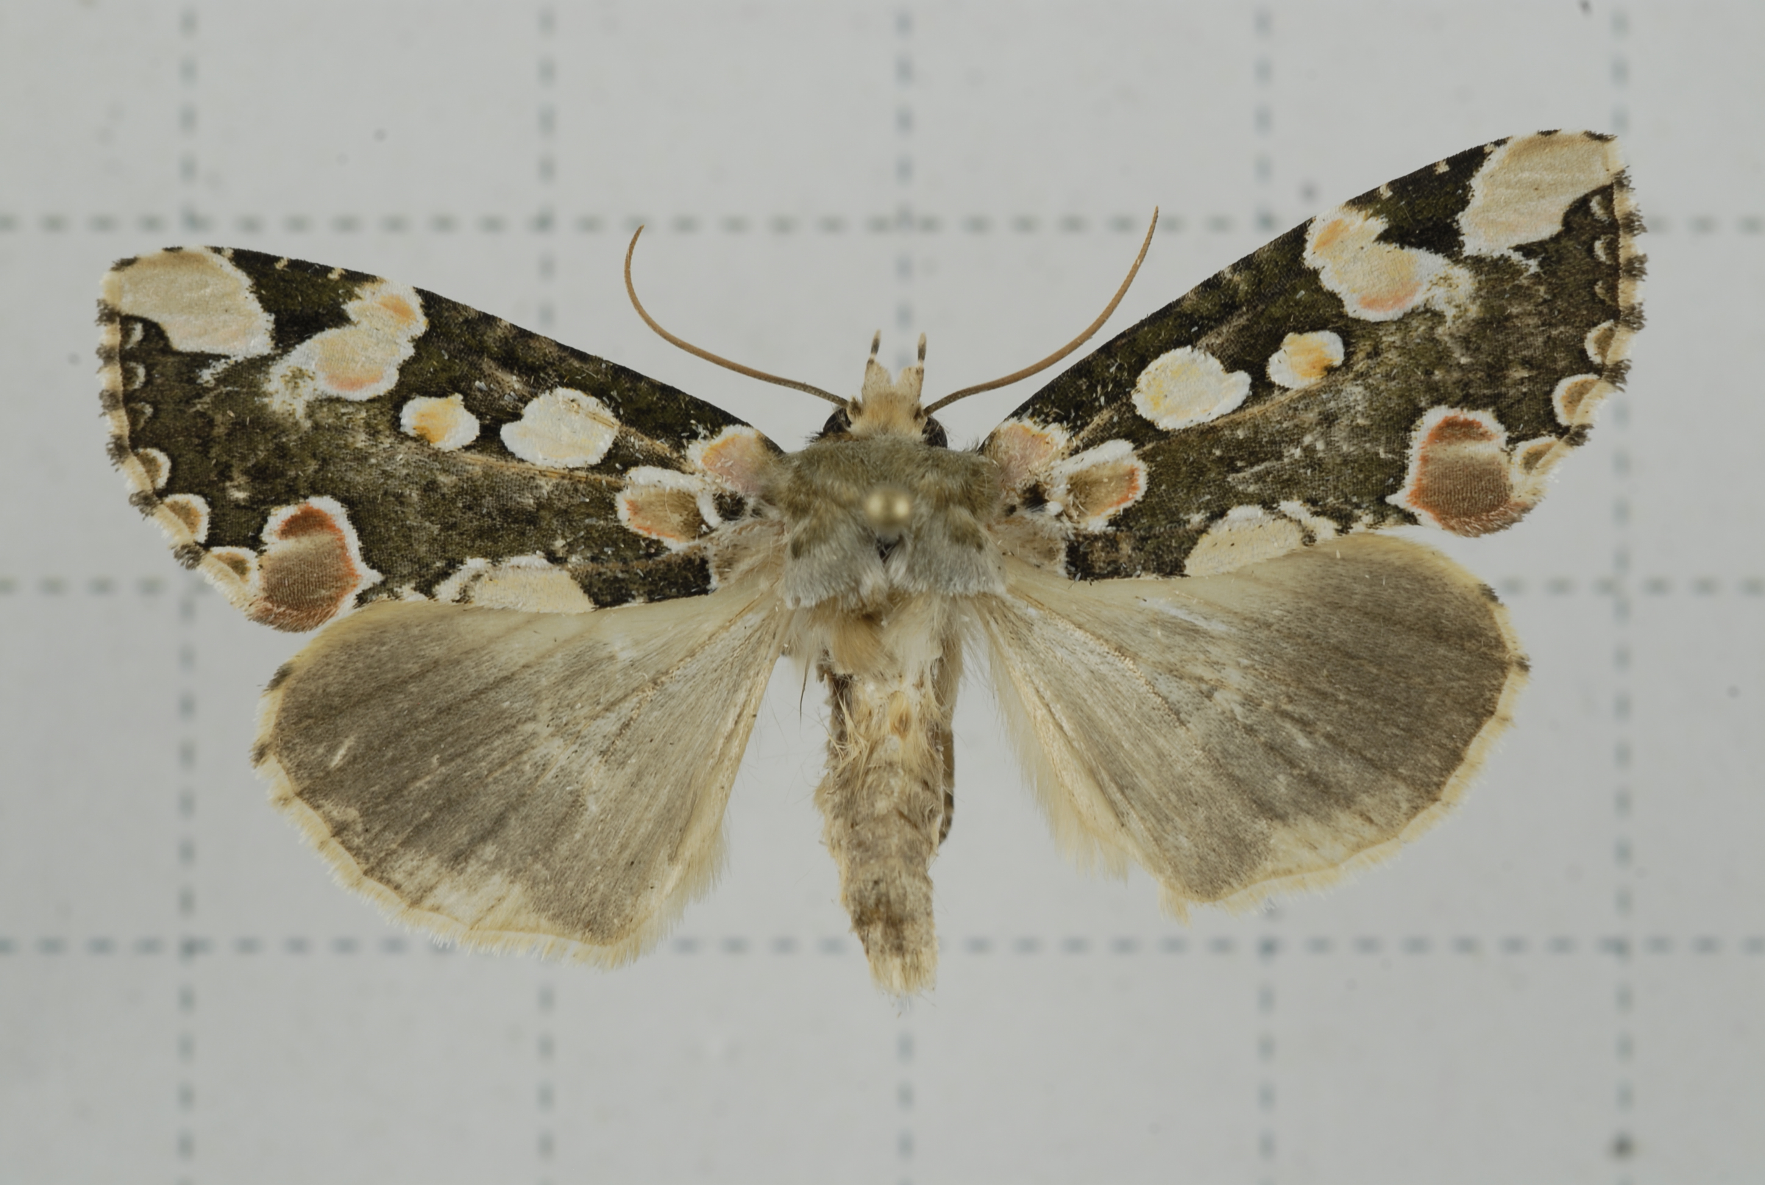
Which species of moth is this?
Horithyatira decorata takamukui
